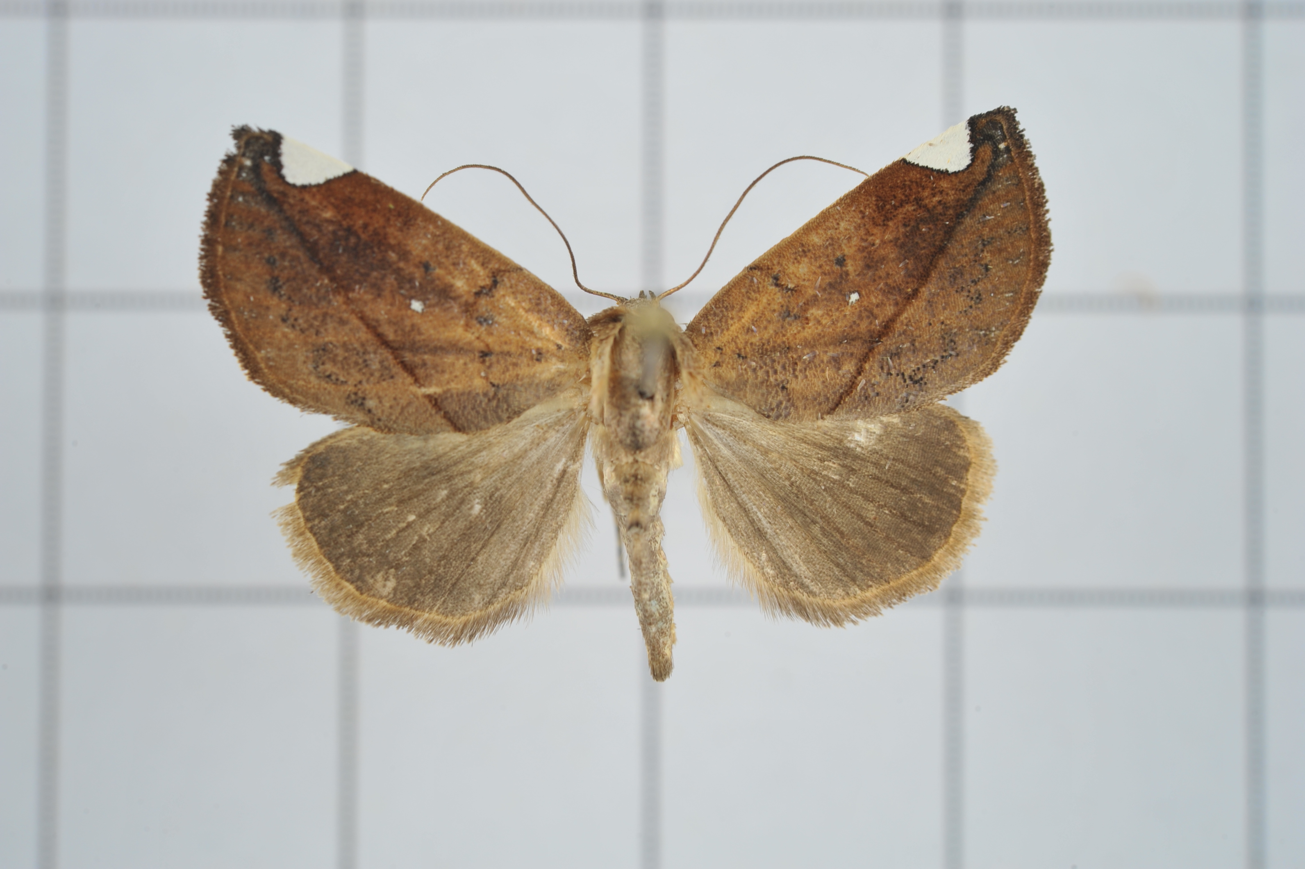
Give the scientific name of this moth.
Negeta contrariata
